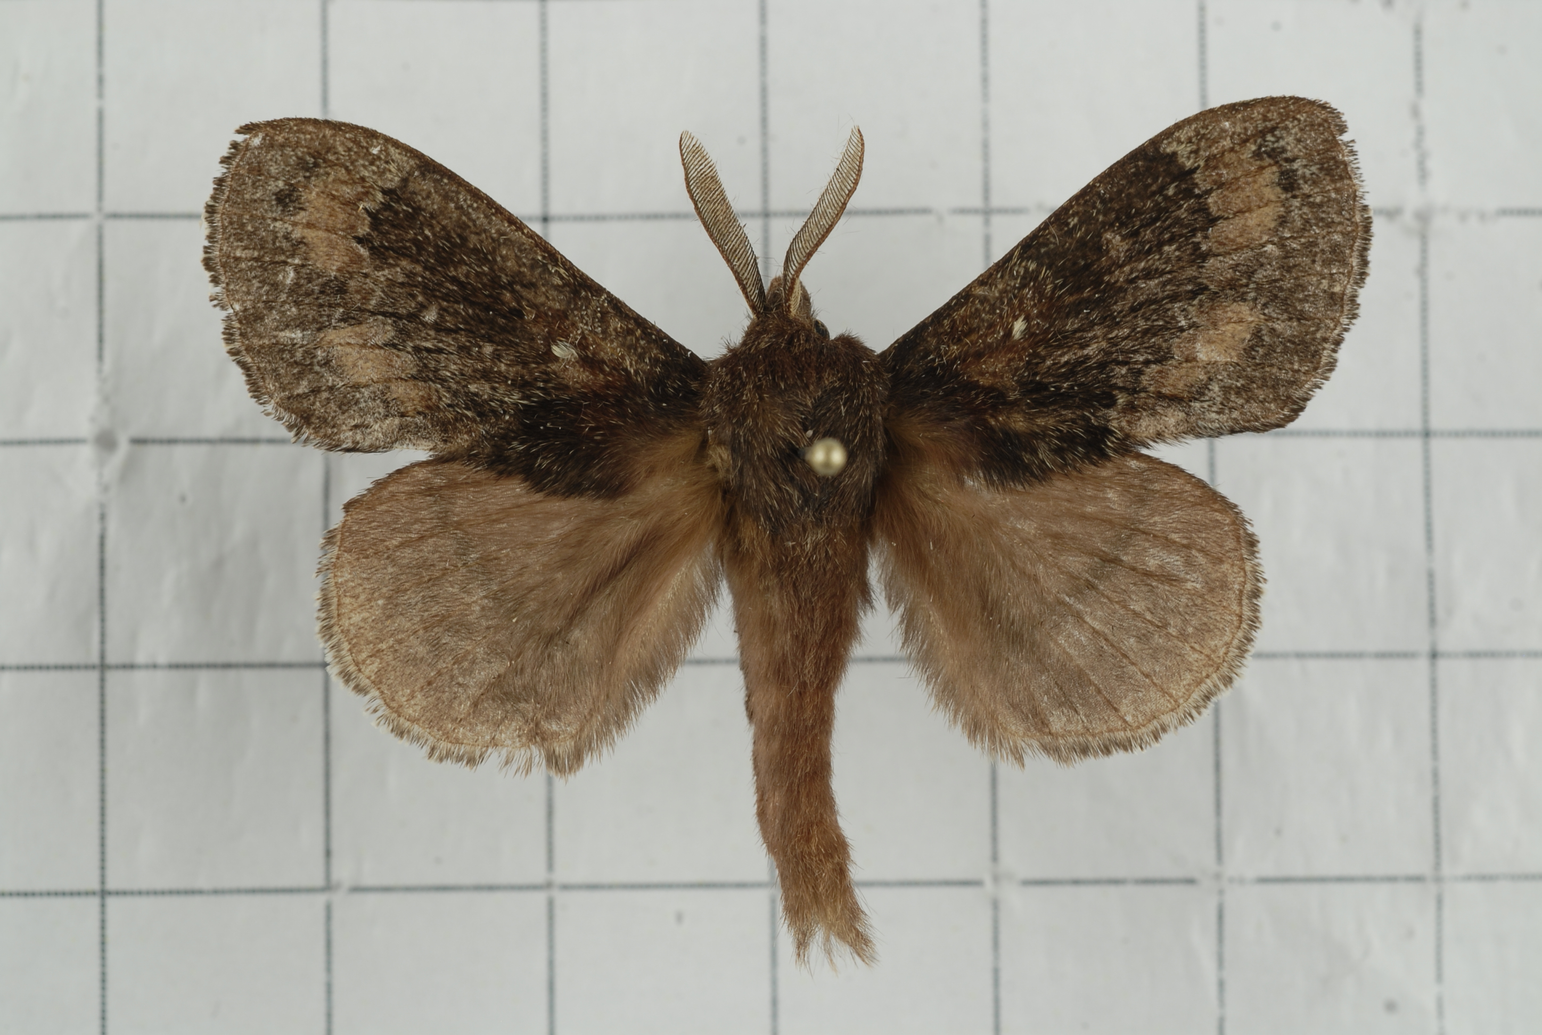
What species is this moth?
Dendrolimus arizana
